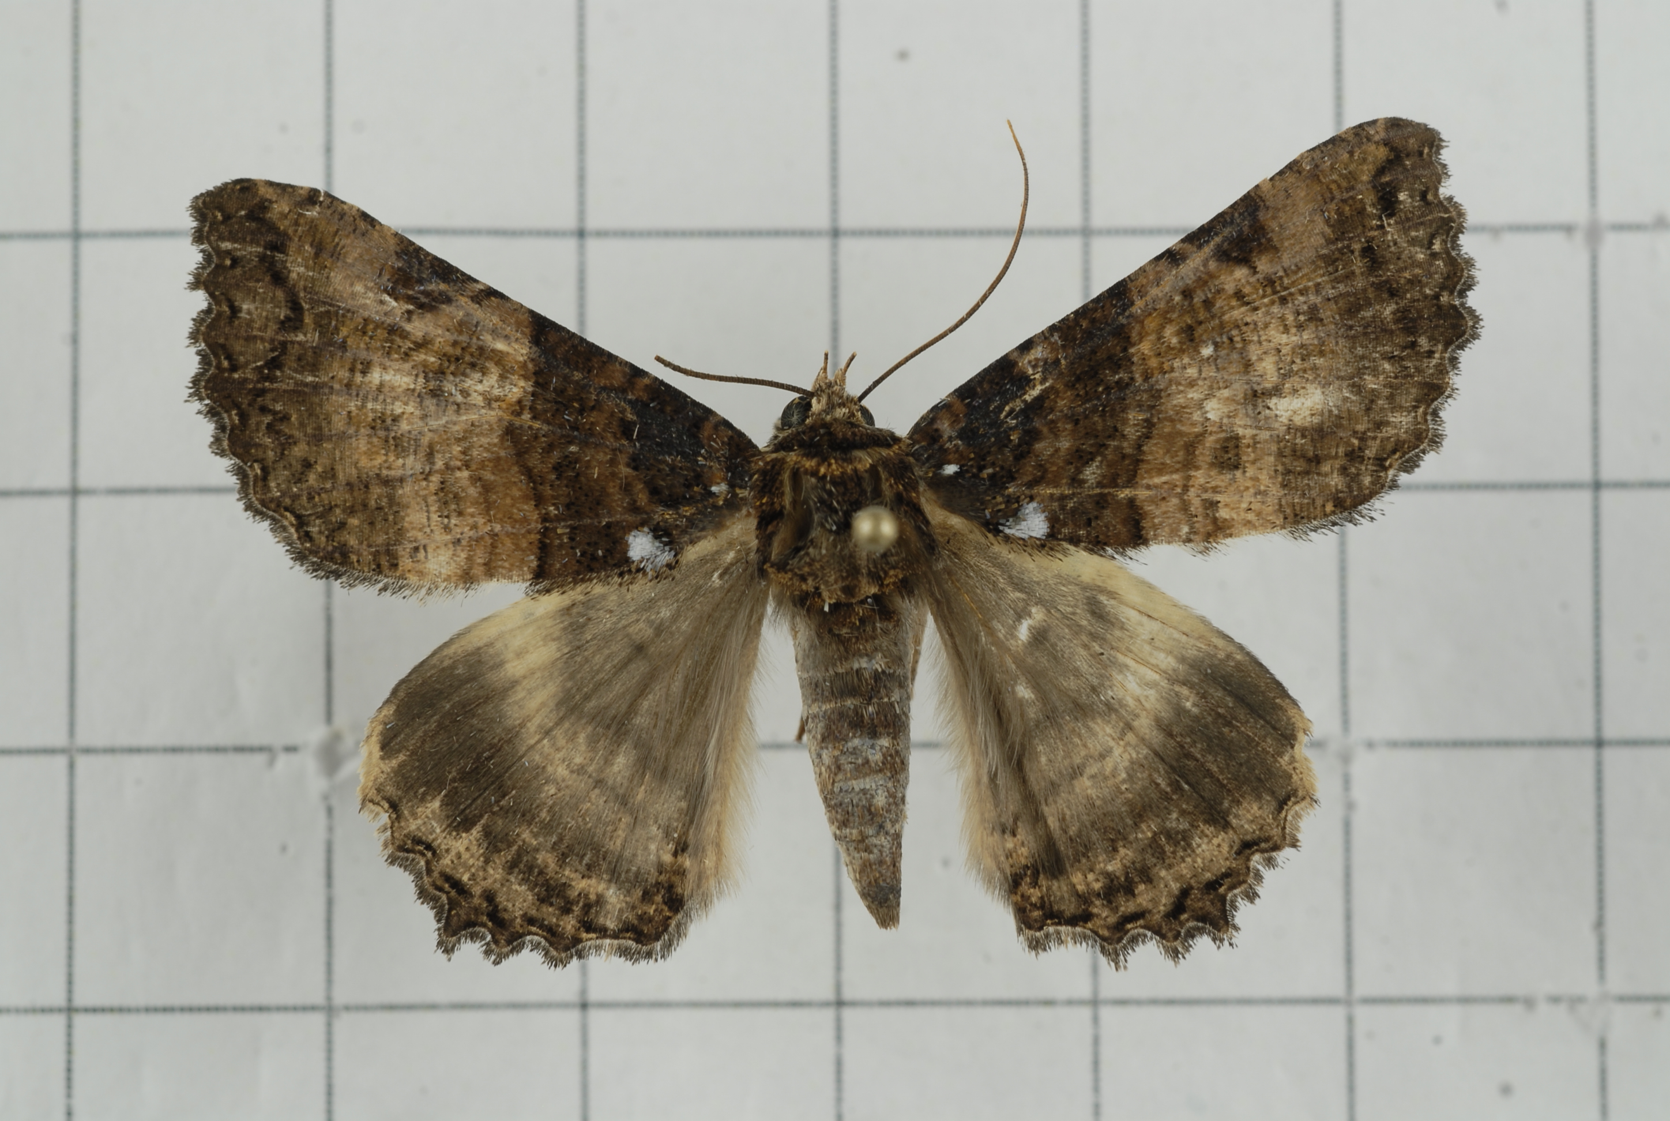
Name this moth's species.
Daddala lucilla
